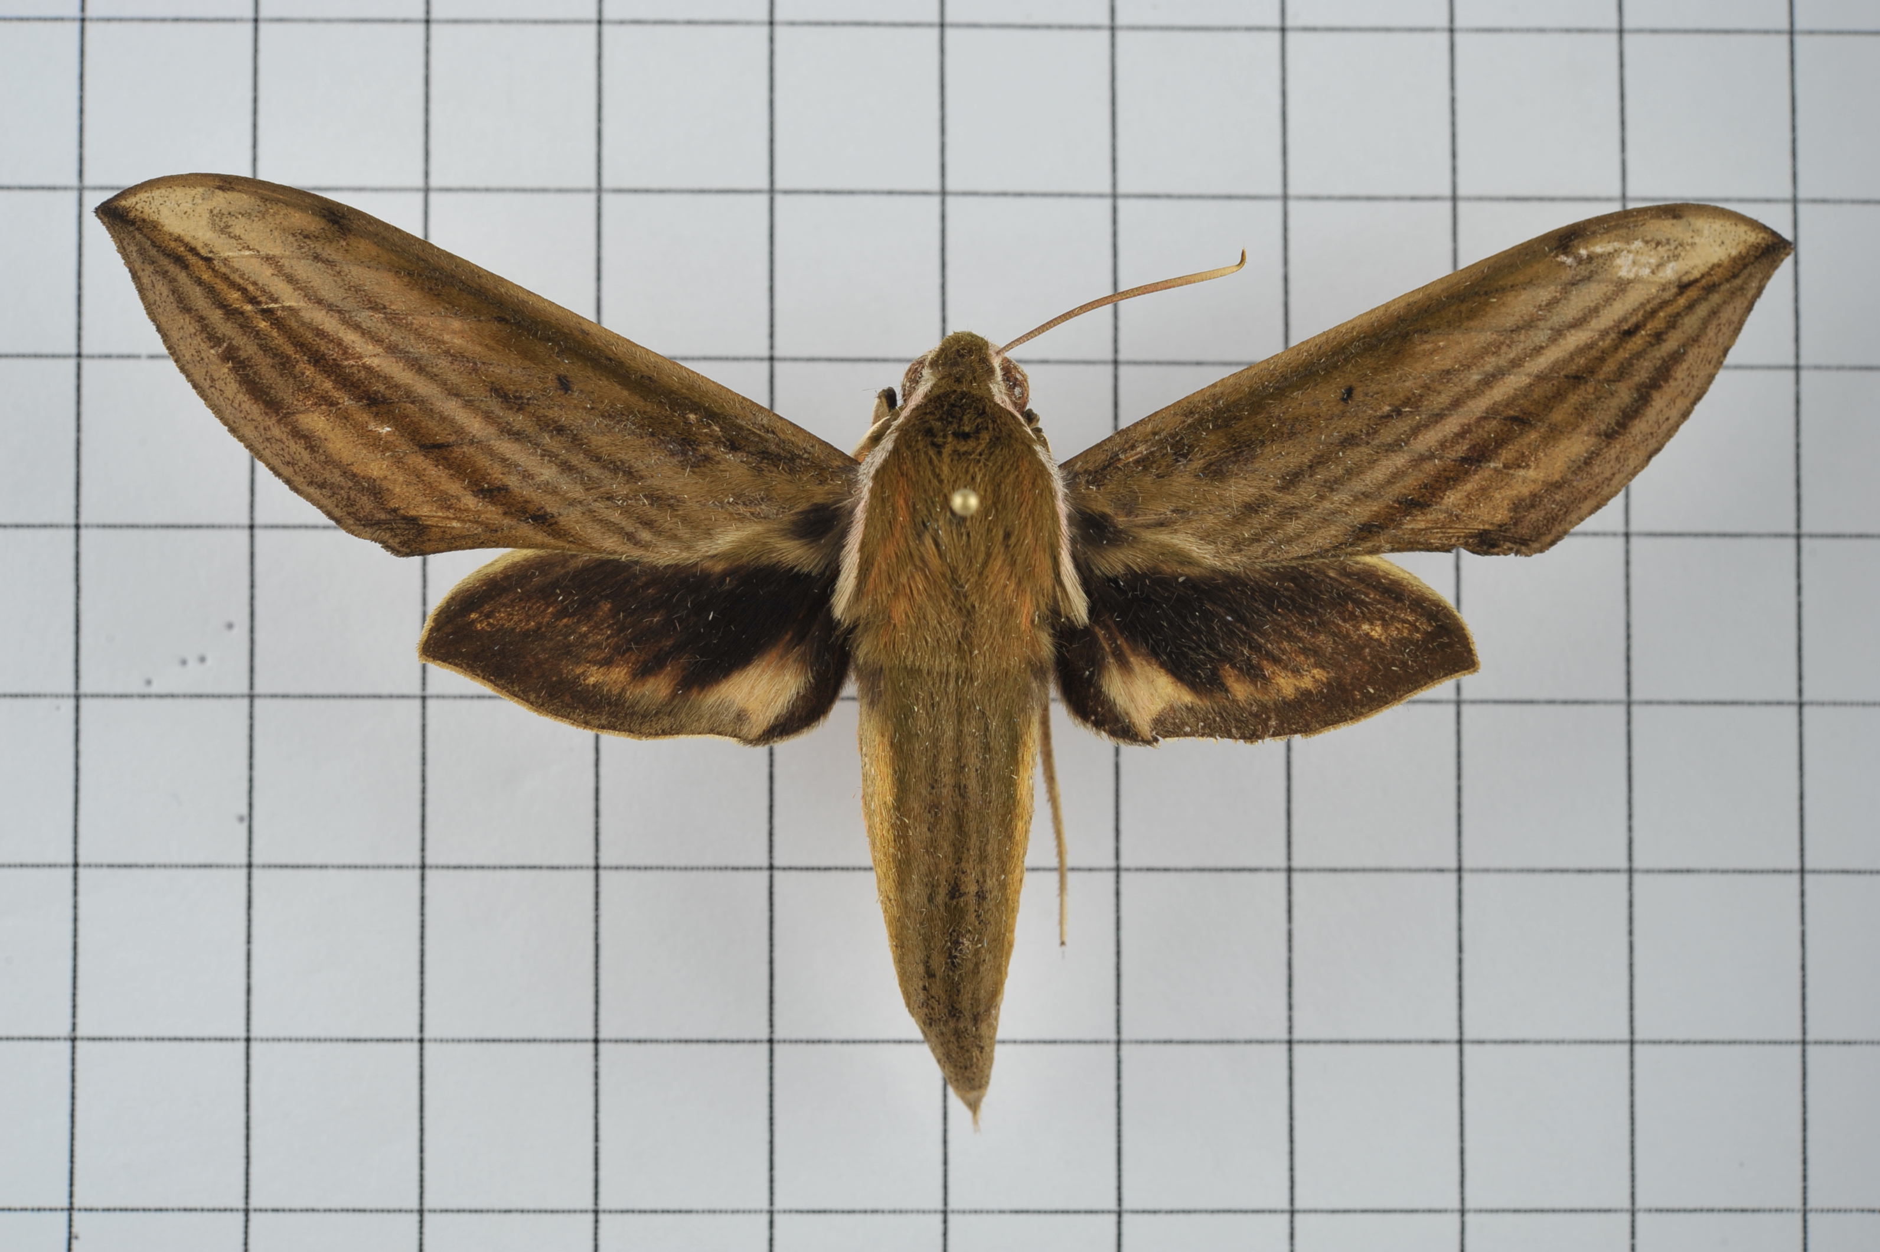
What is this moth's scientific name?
Cechetra minor
